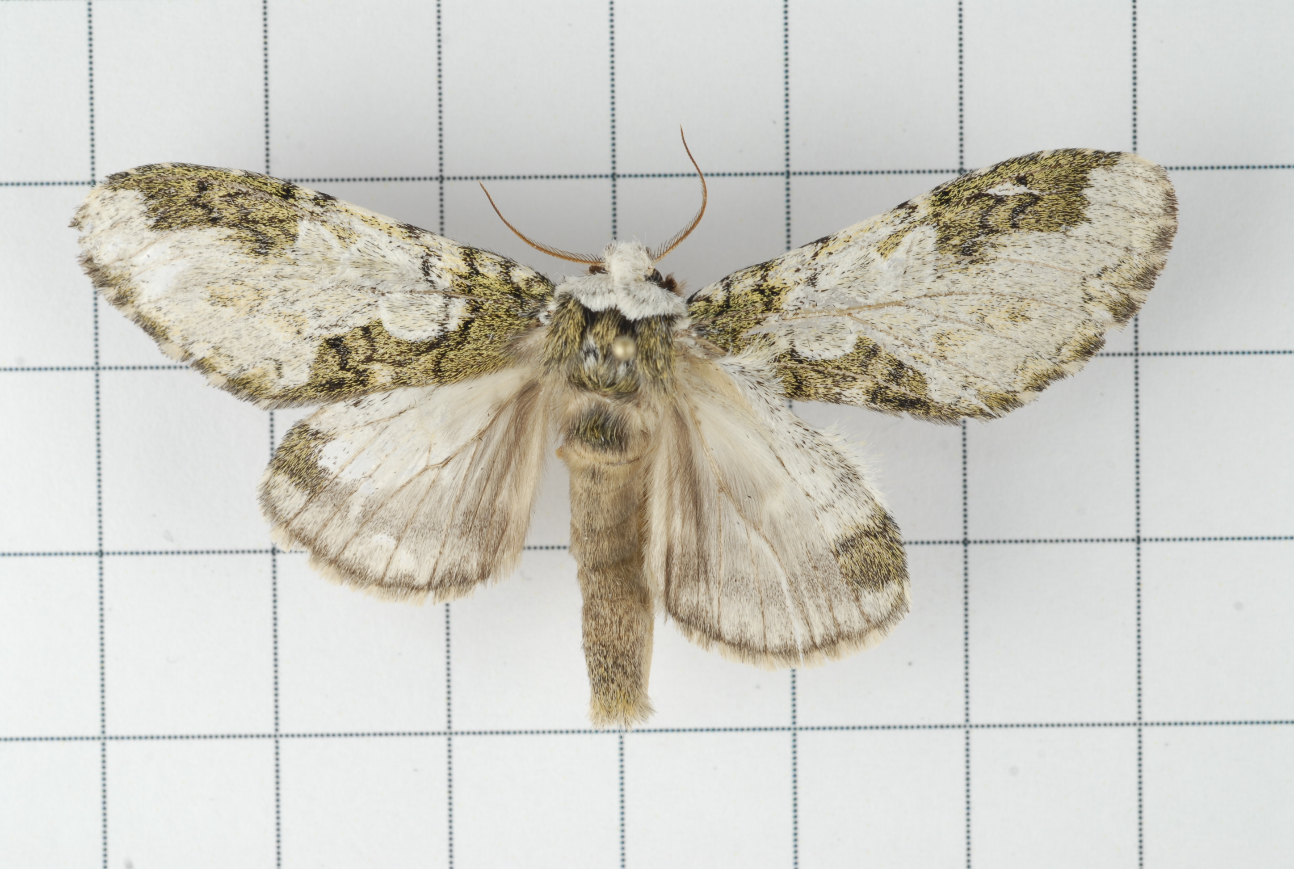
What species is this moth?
Syntypistis comatus
